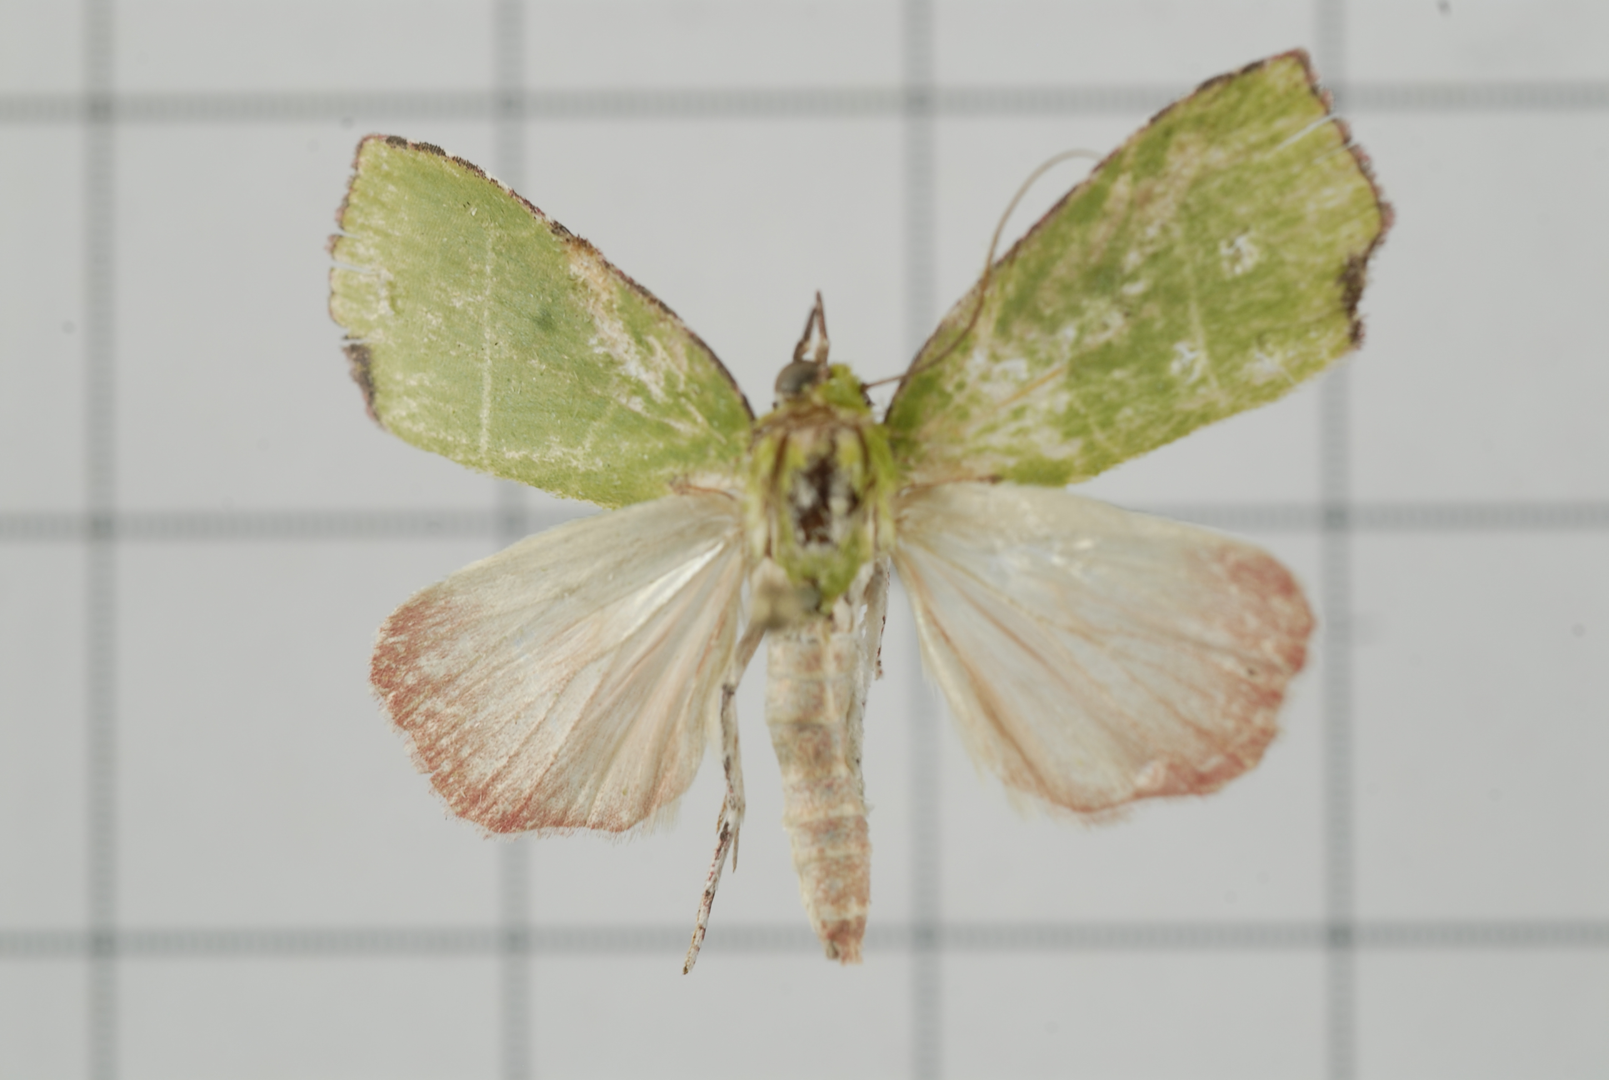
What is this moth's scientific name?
Paracrama angulata
